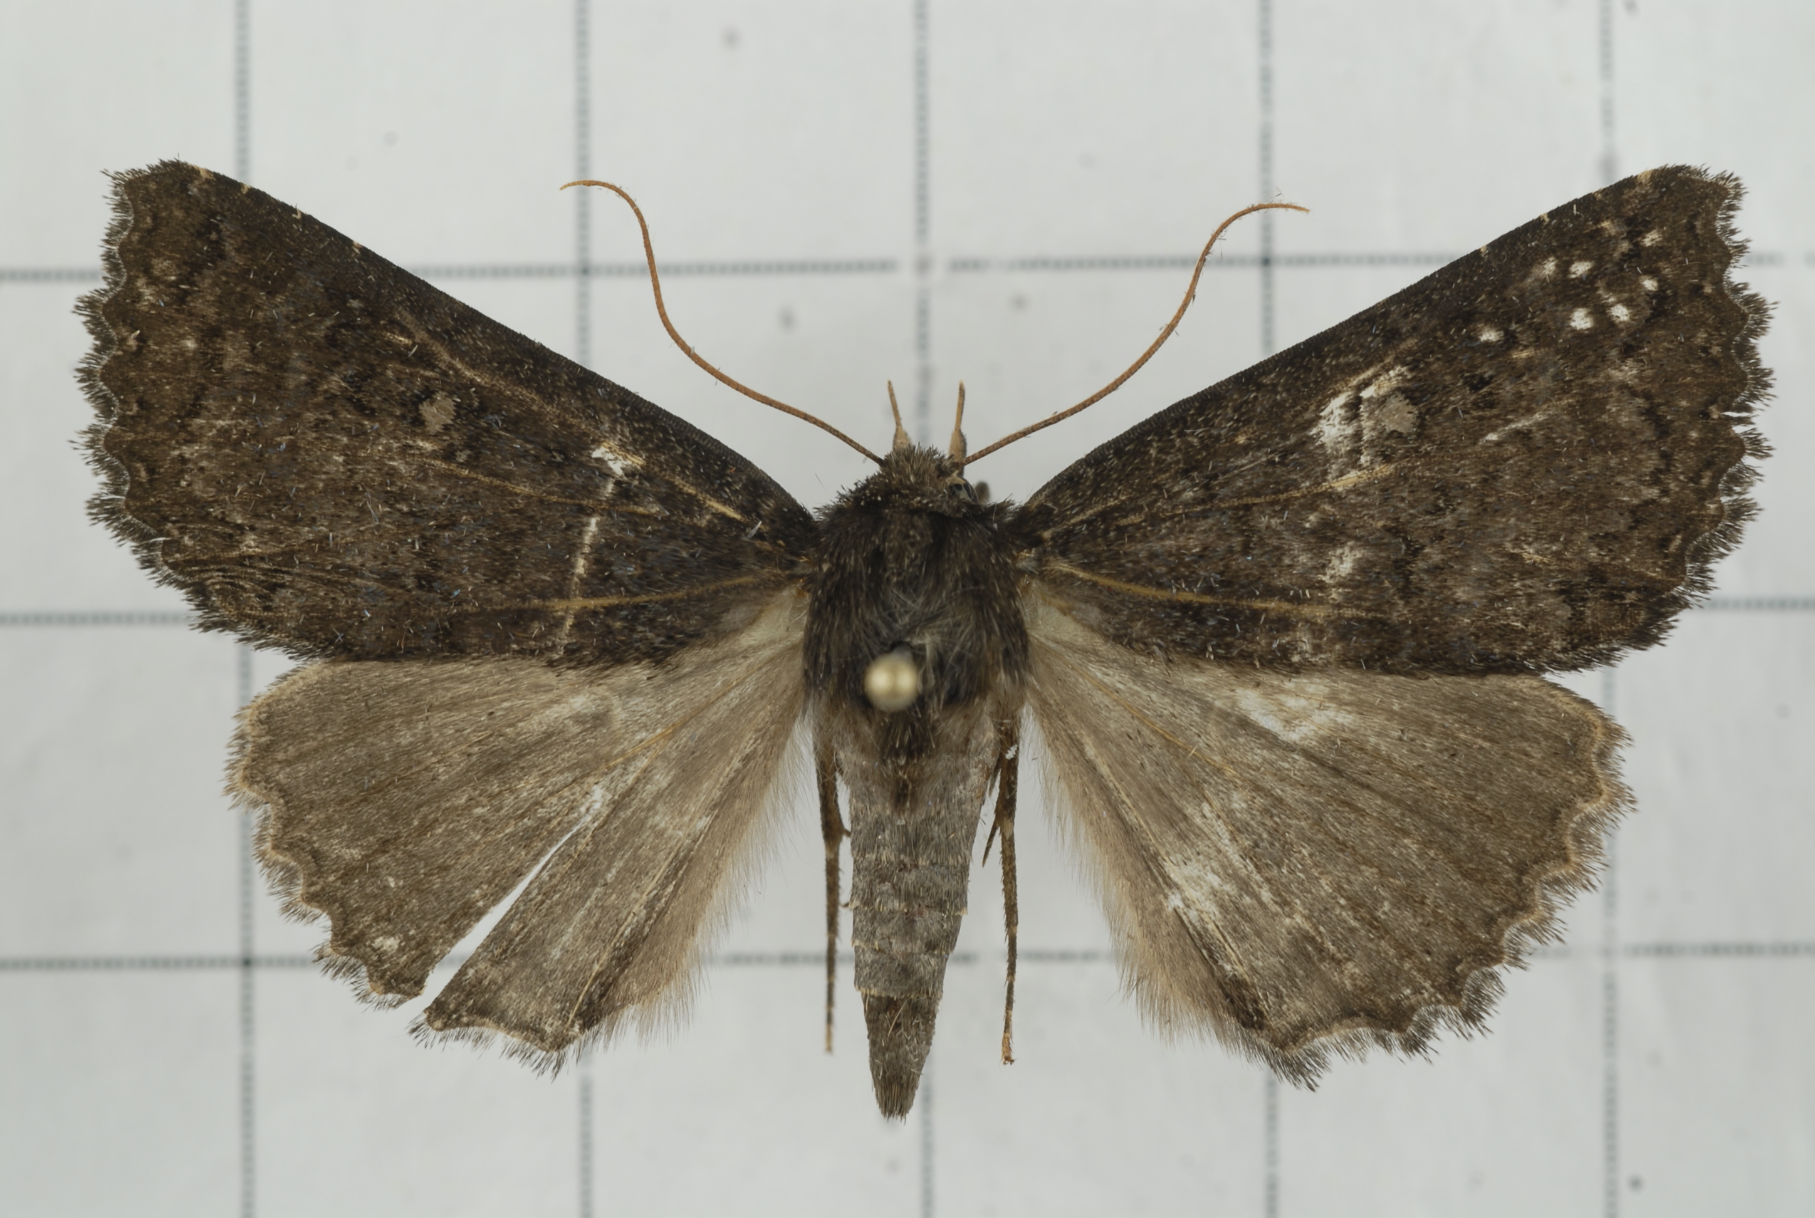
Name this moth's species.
Hypersypnoides submarginata submarginata
